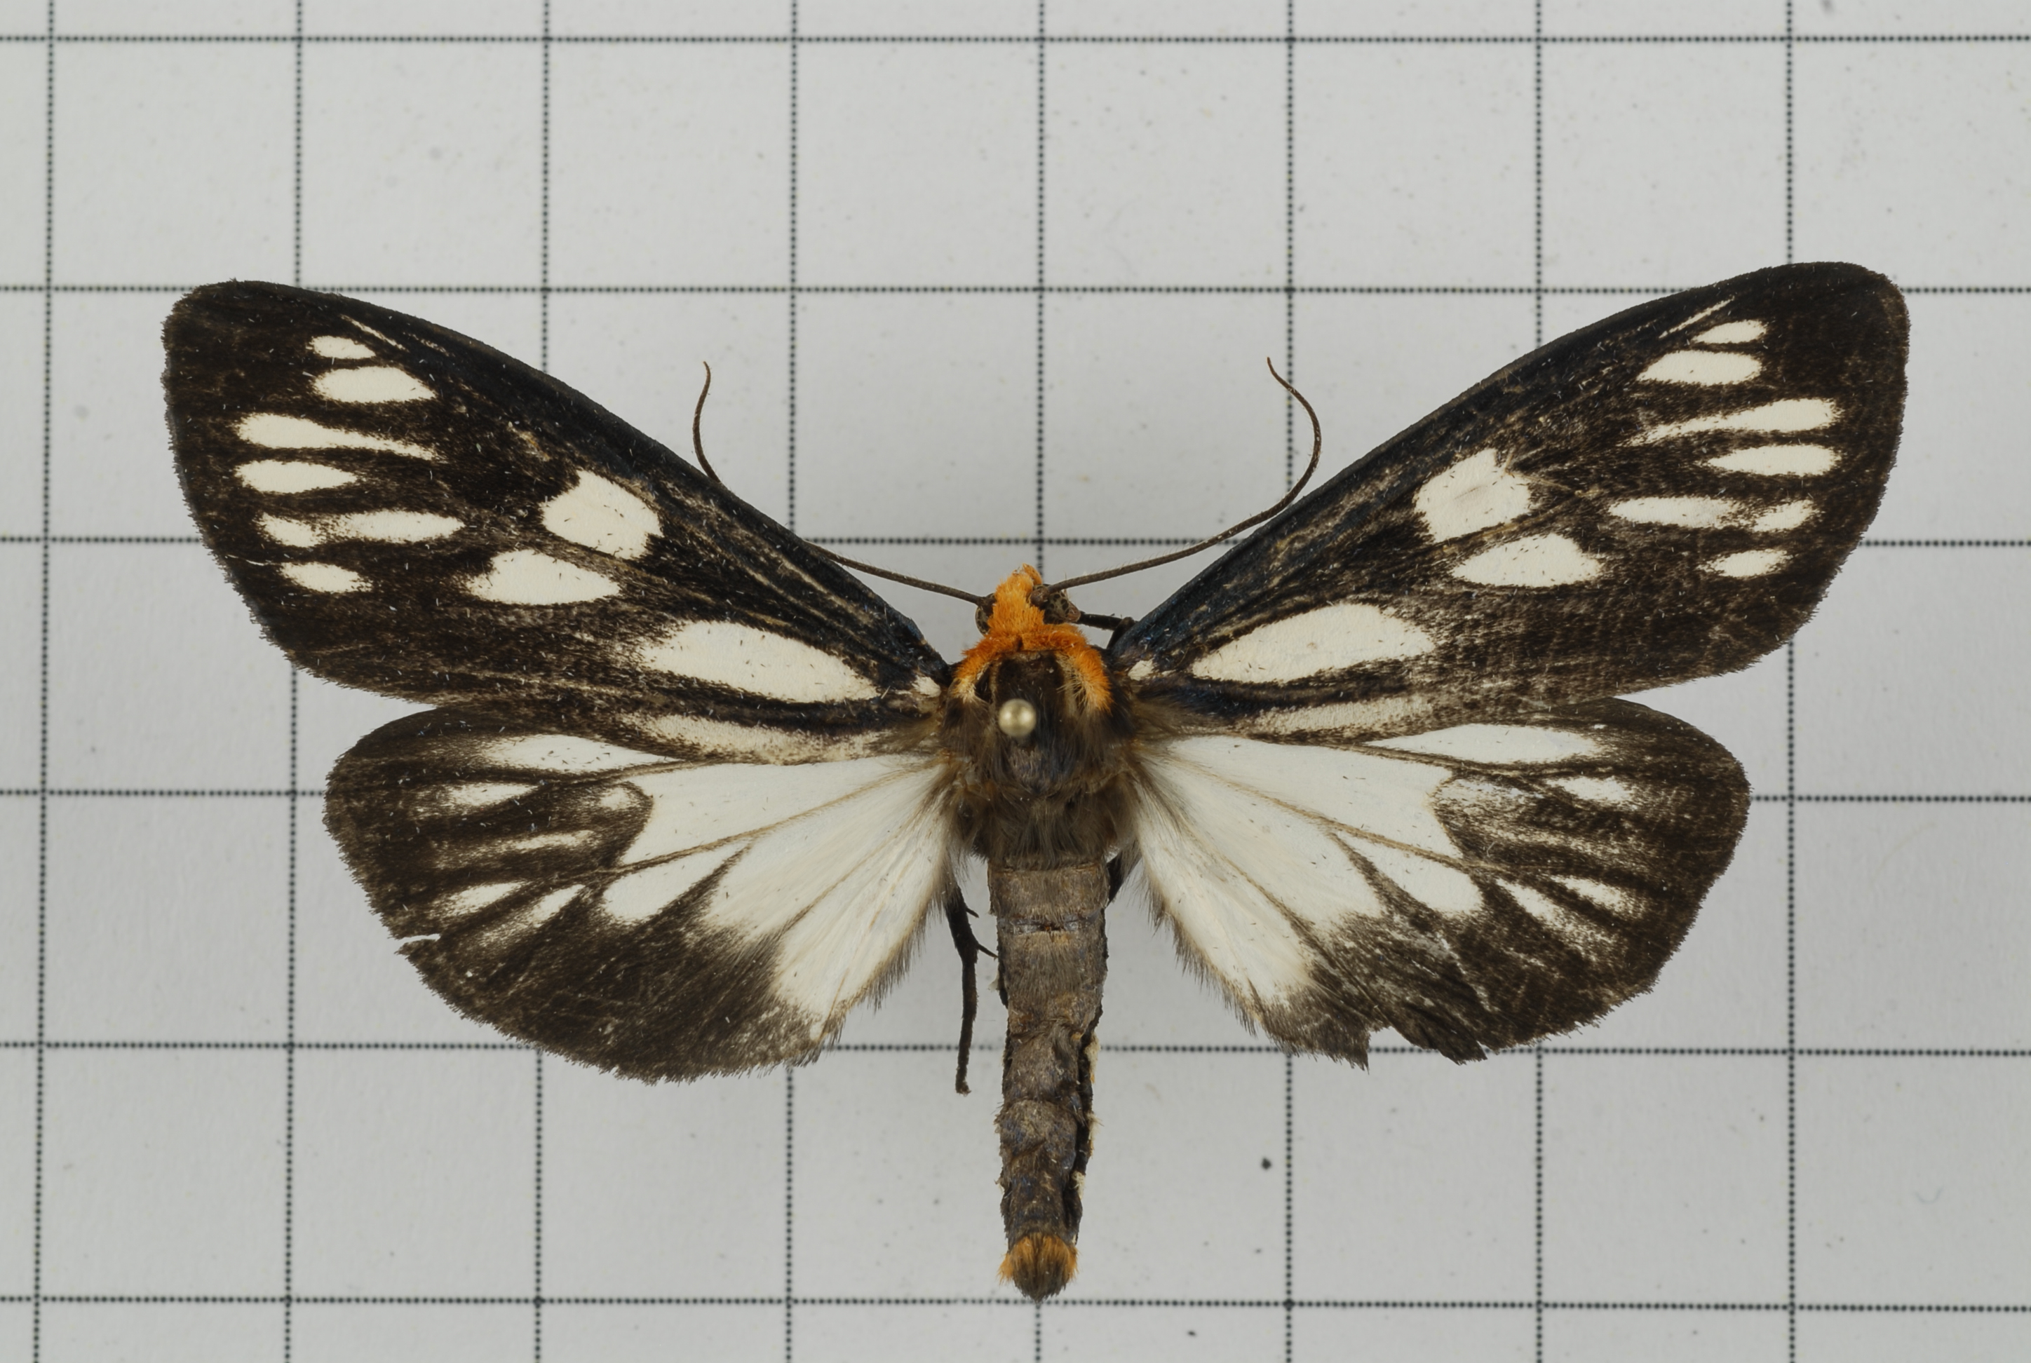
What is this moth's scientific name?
Macrobrochis gigas
